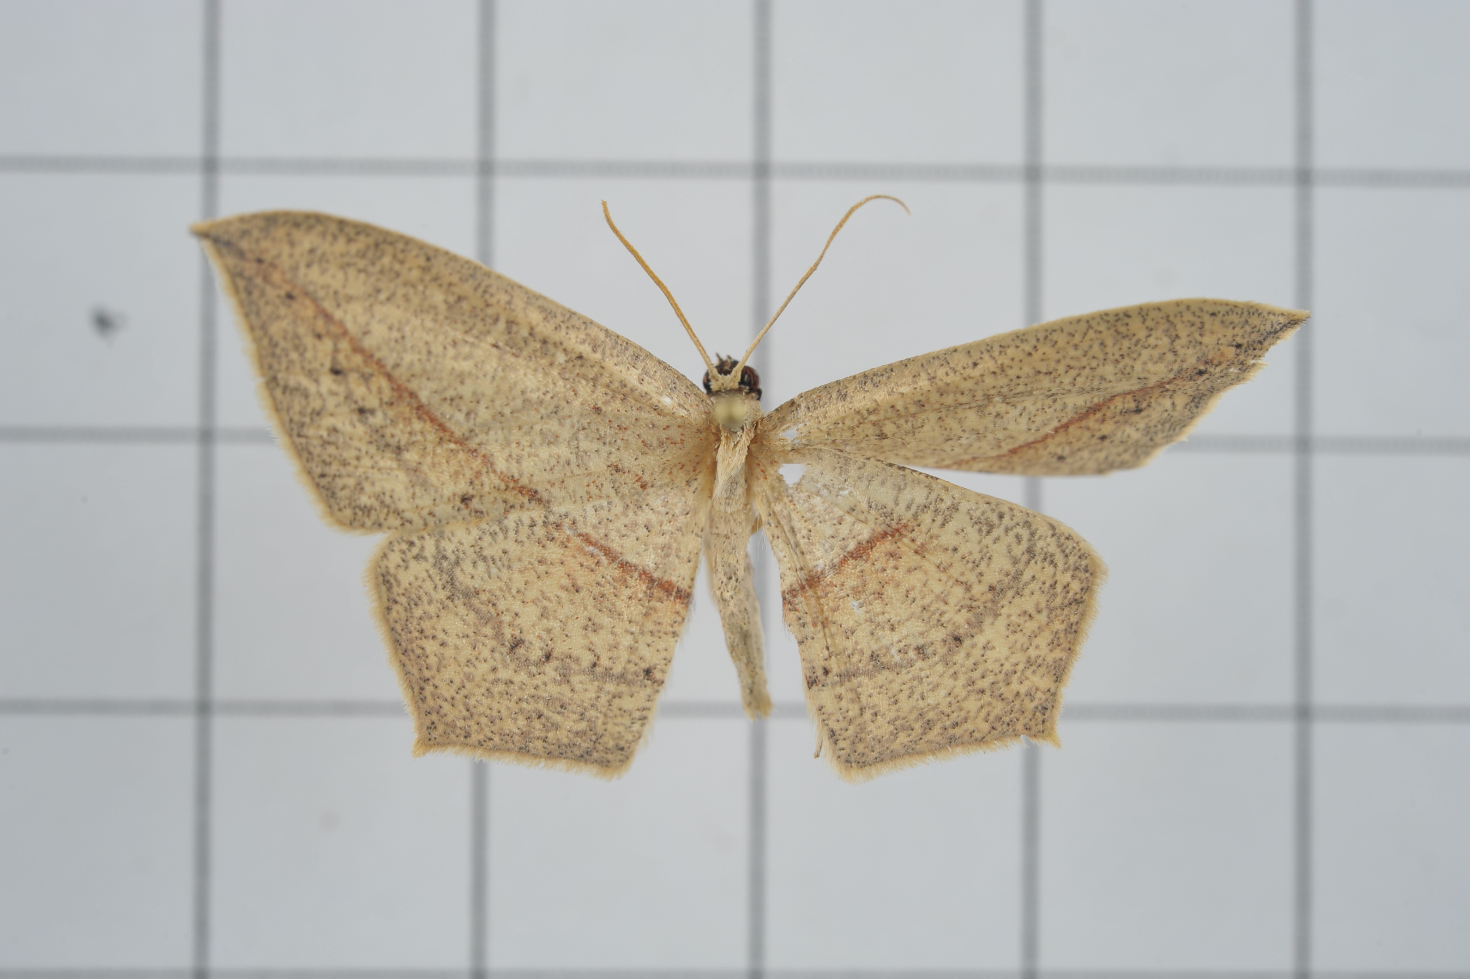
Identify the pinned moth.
Timandra stueningi
